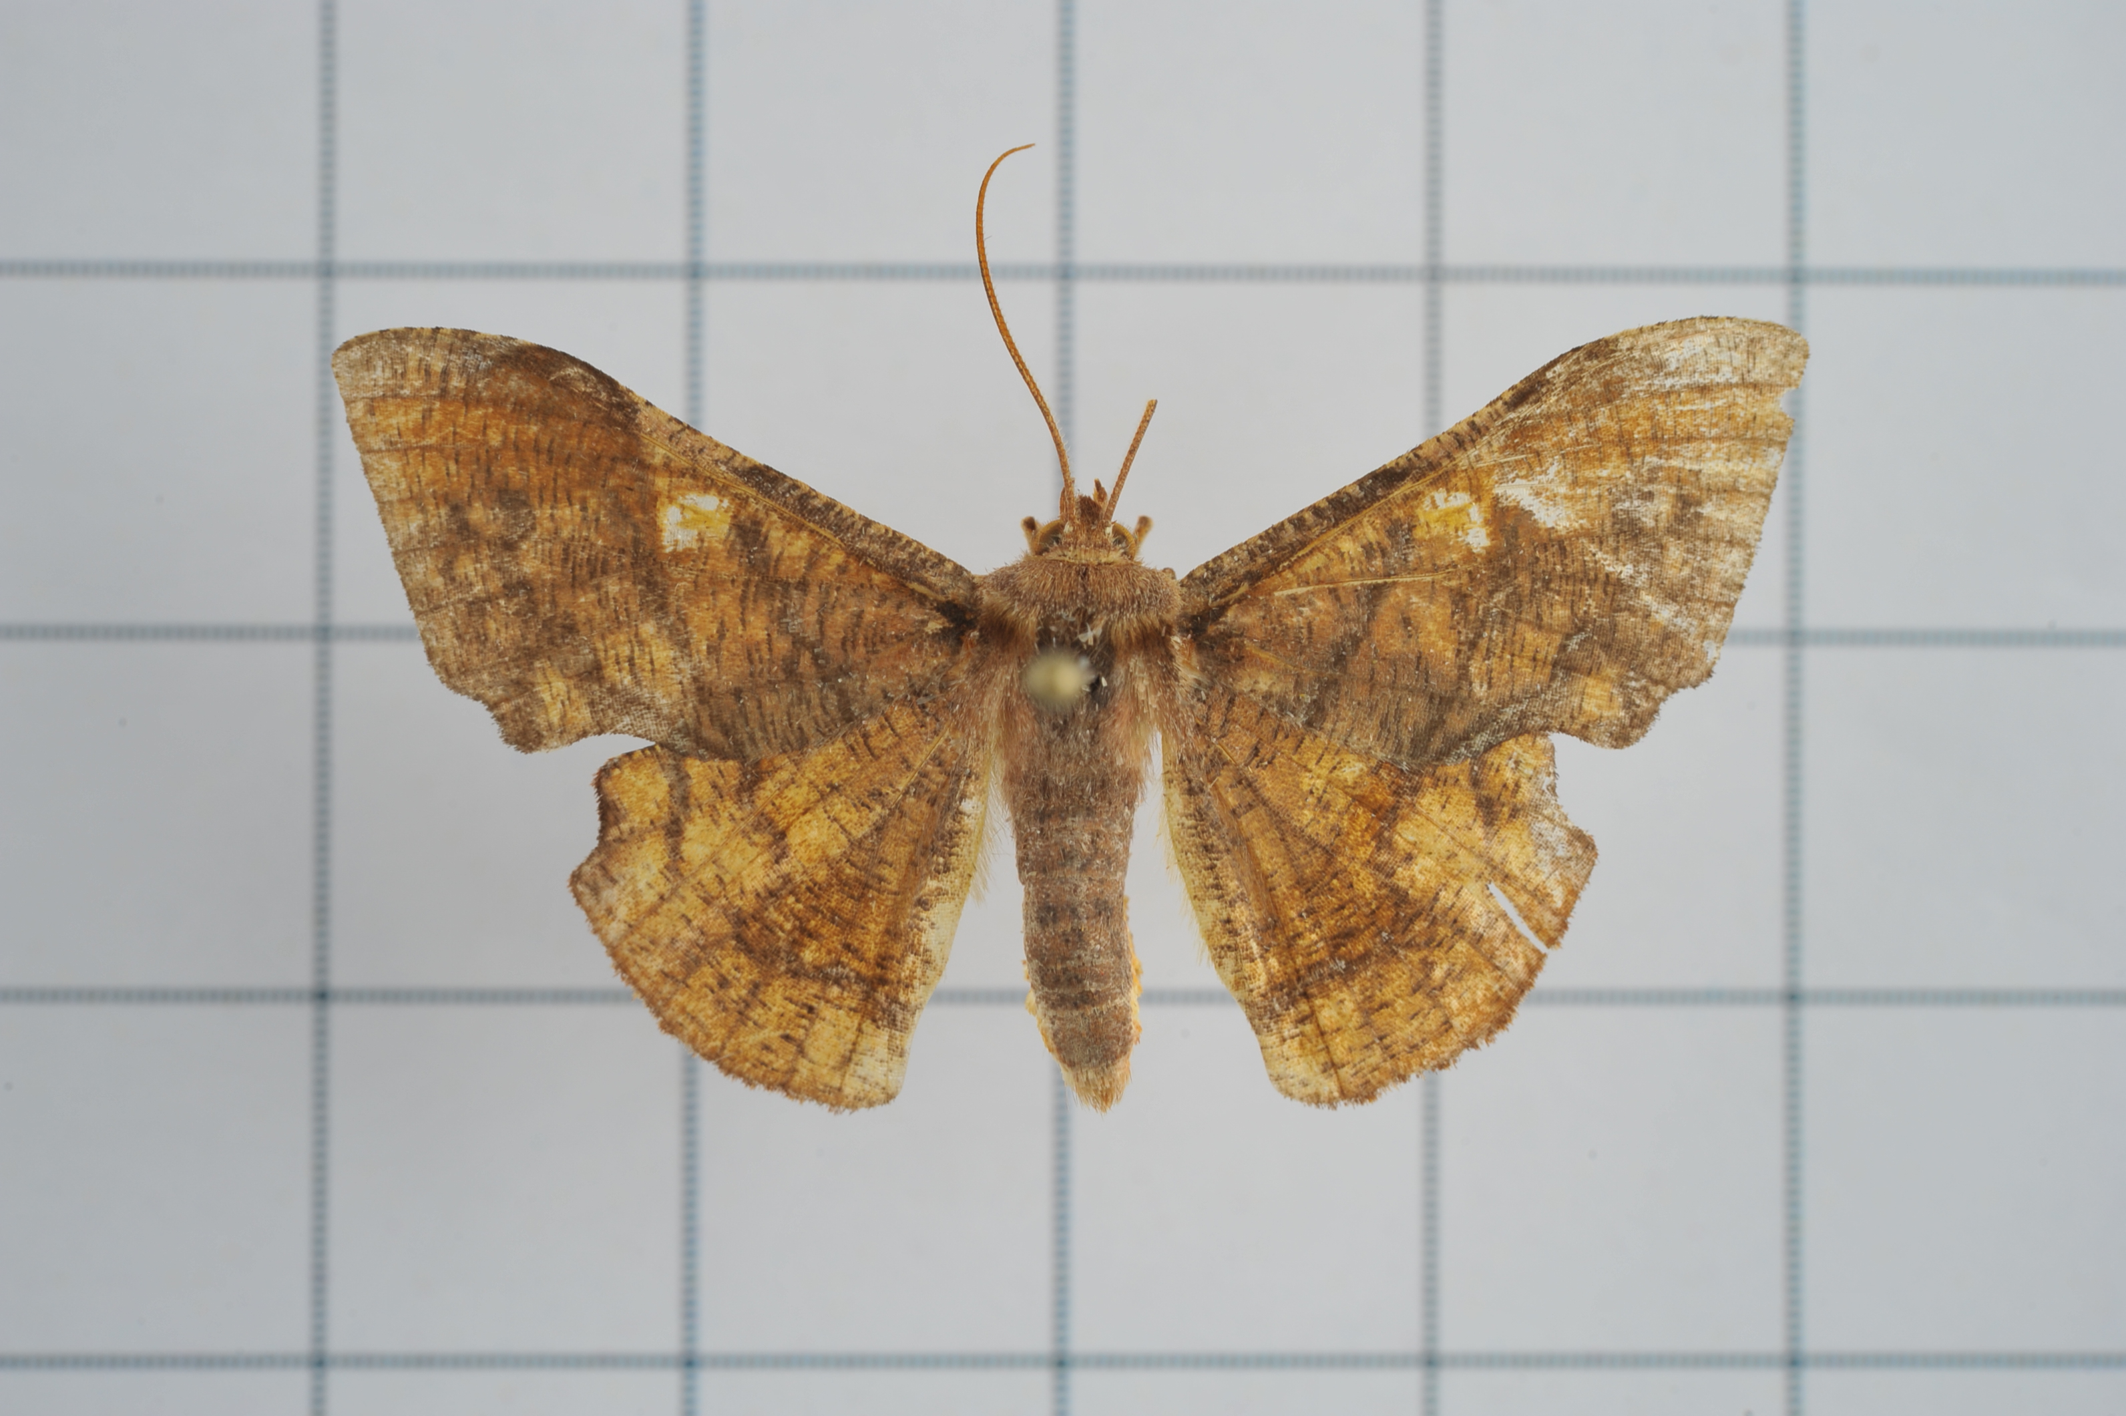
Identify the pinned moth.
Fascellina chromataria
